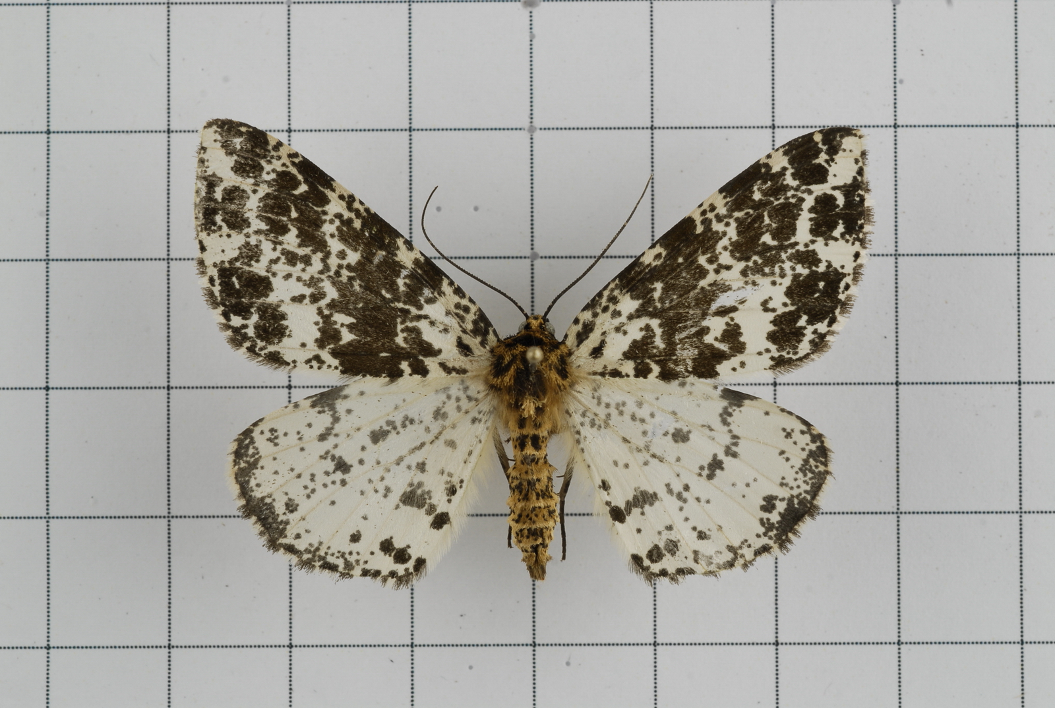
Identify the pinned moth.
Arichanna picaria
